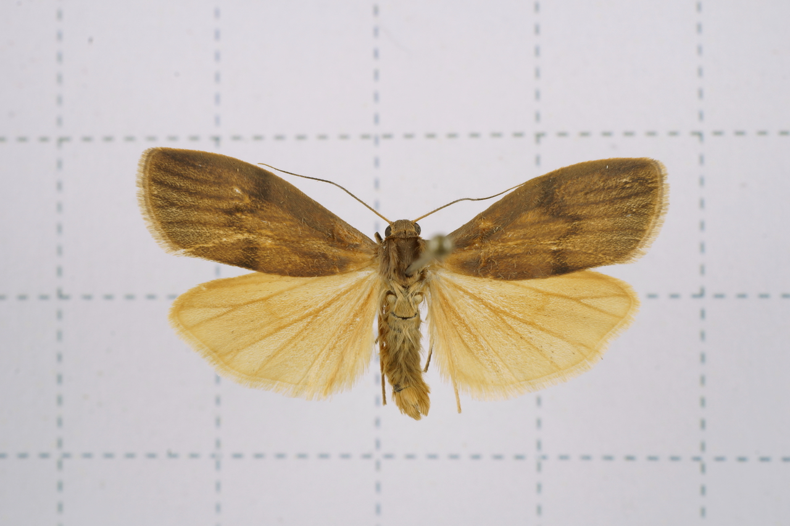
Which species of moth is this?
Teuloma tainebula
